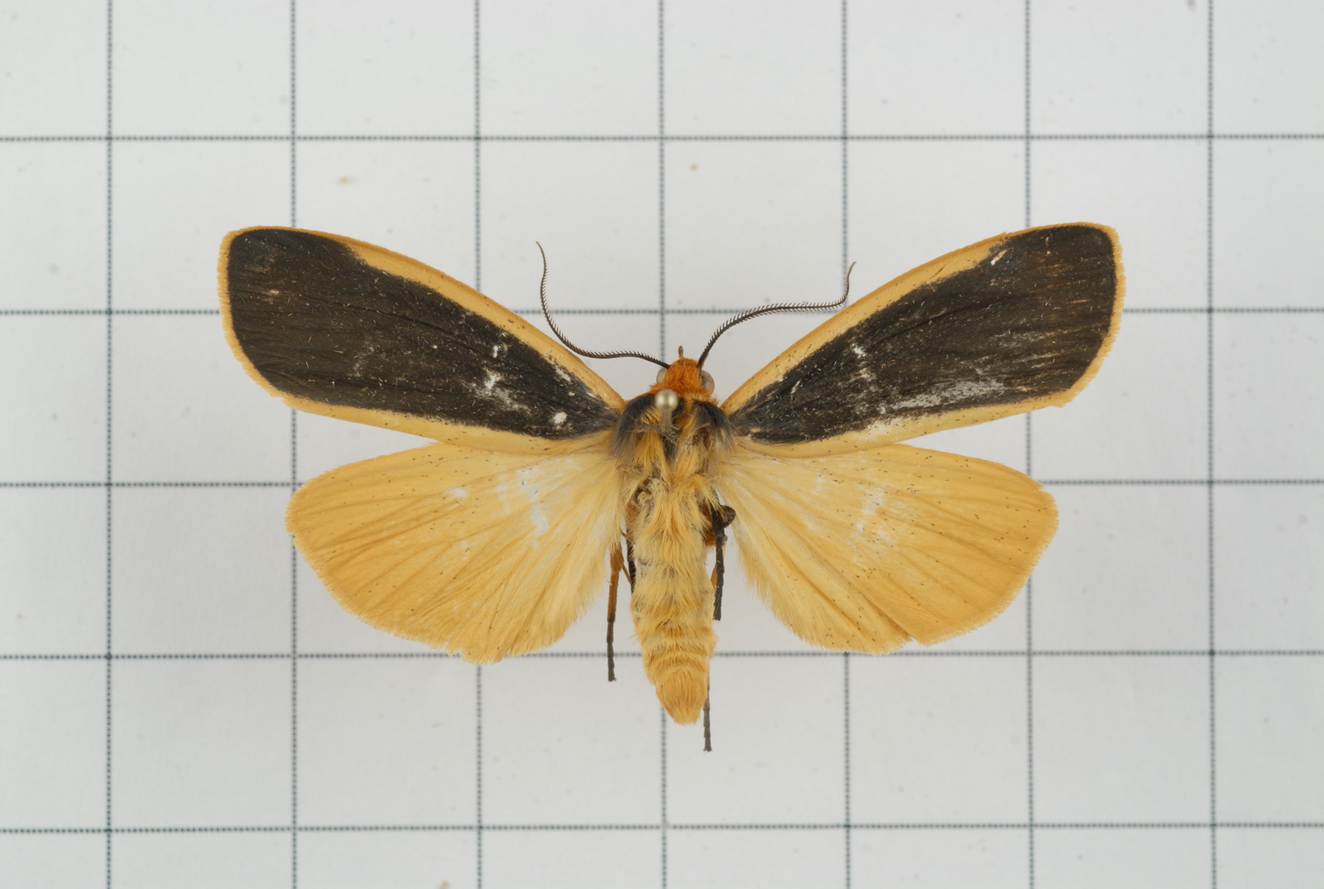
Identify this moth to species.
Churinga virago
